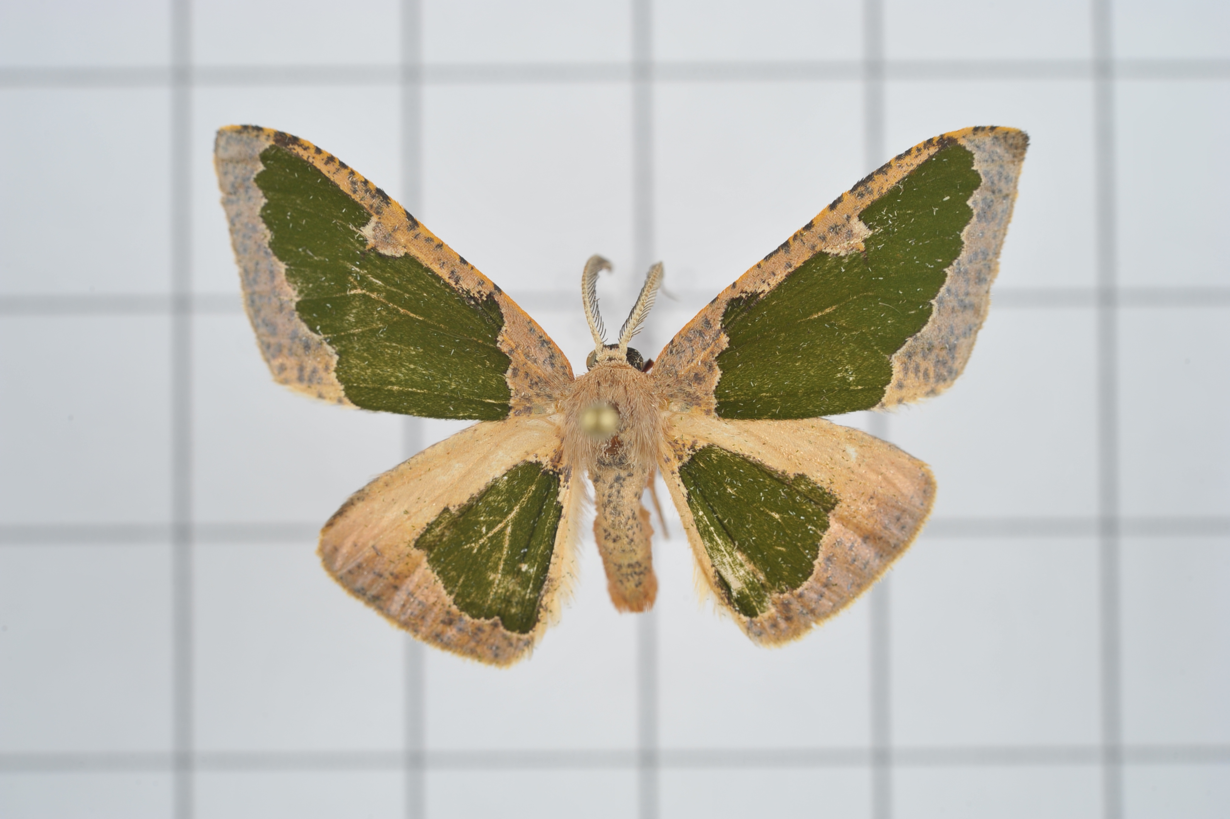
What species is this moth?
Celenna festivaria formosensis
